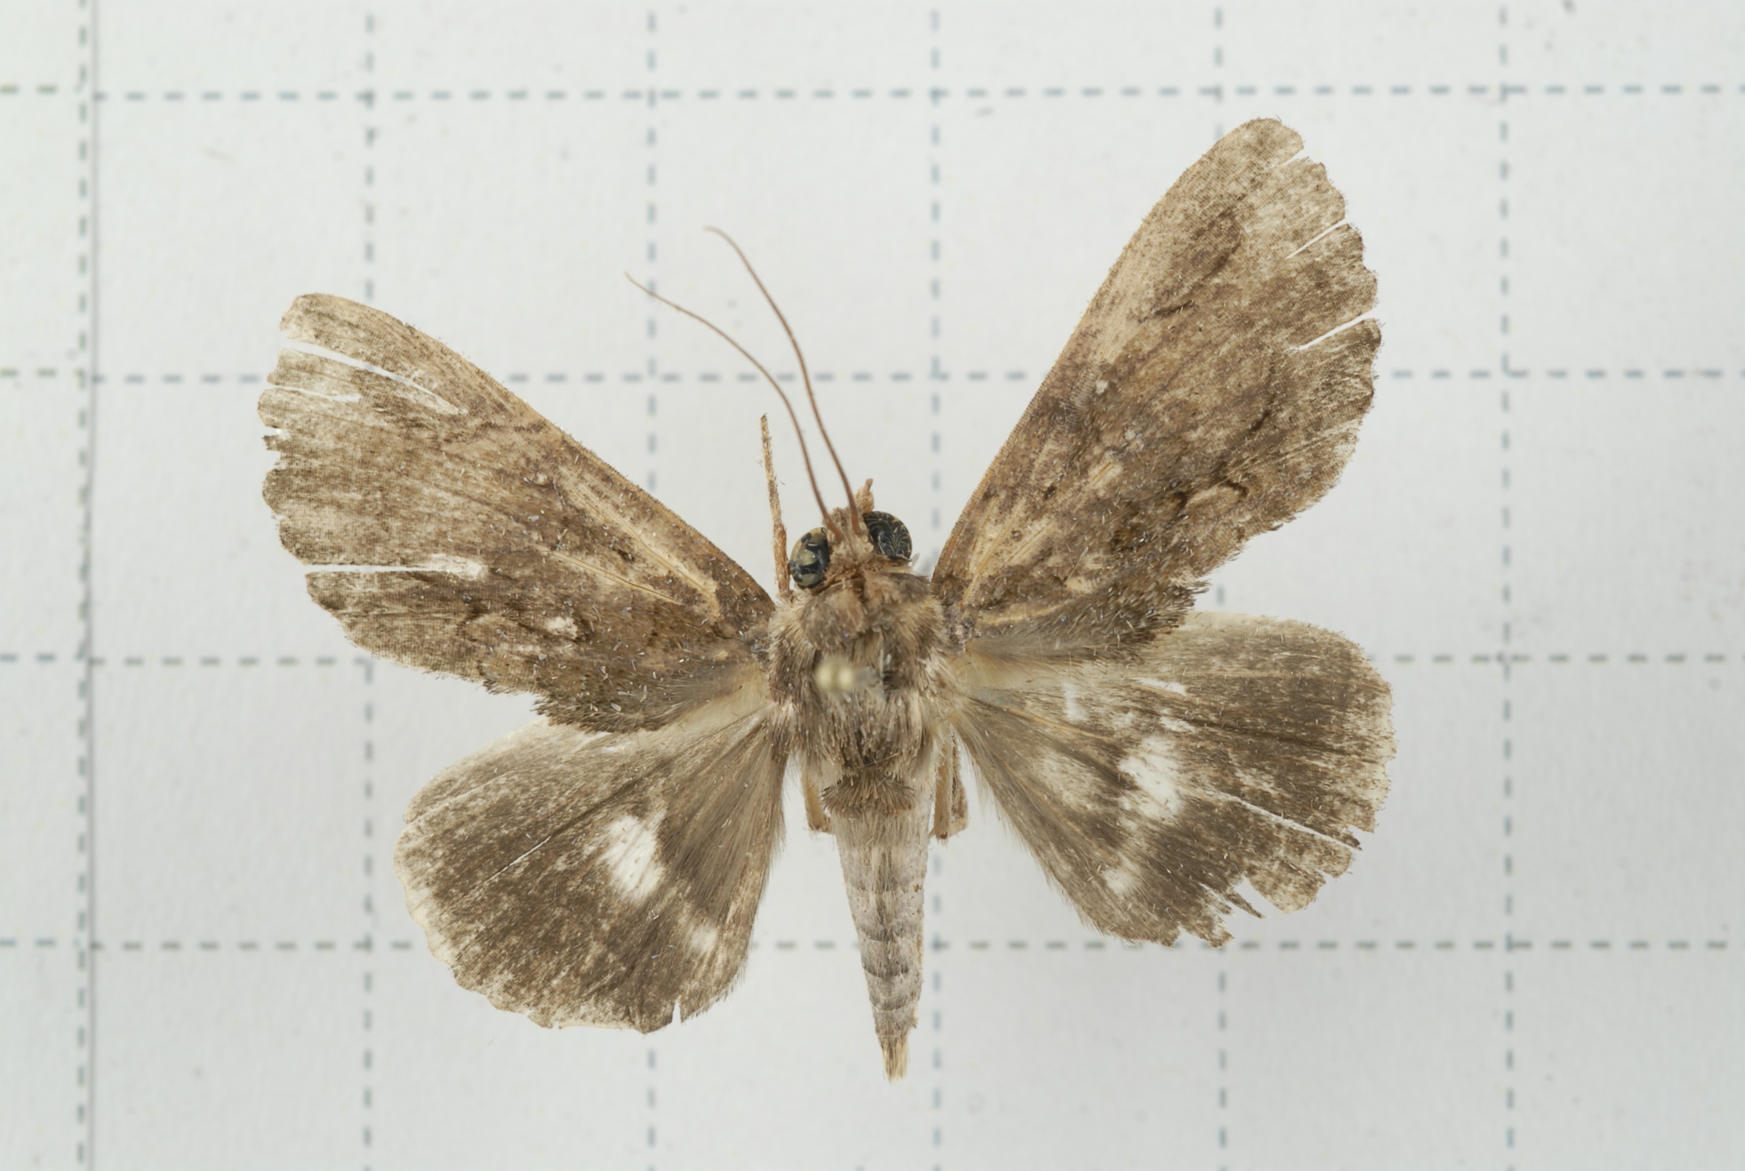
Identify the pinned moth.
Ercheia cyllaria
